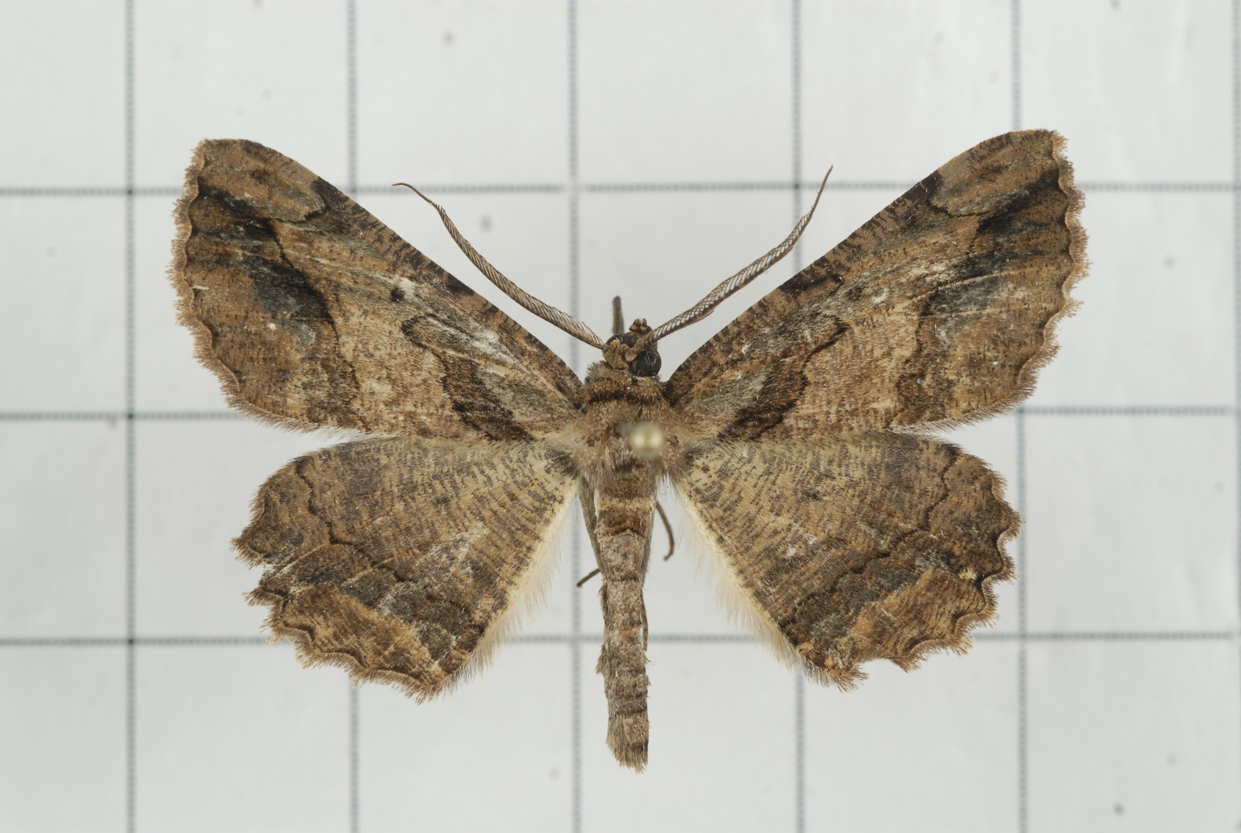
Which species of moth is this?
Menophra anaplagiata
